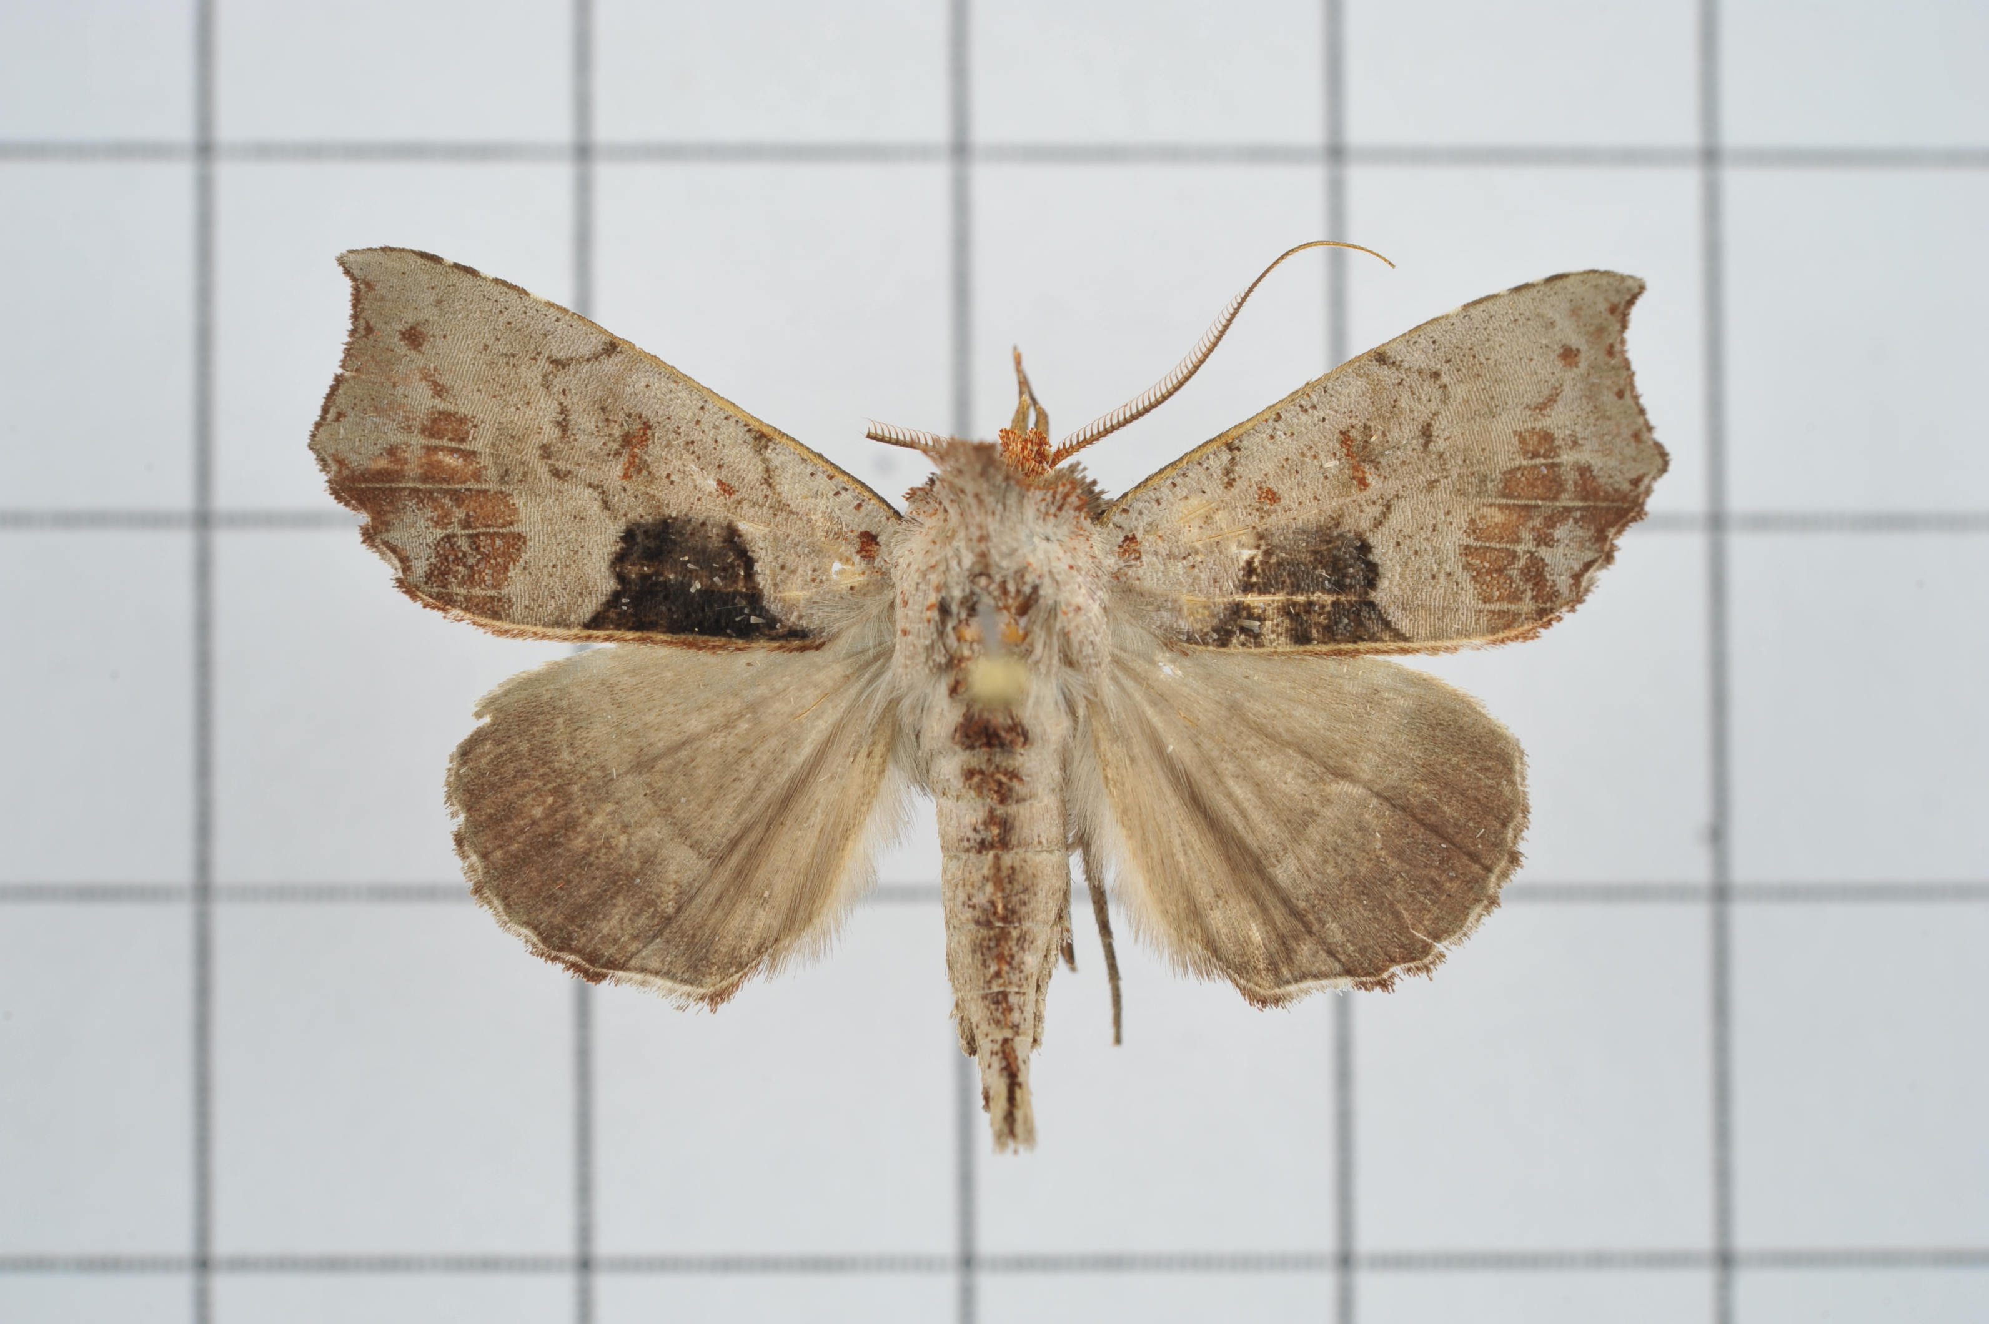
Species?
Hyperlopha compactilis
